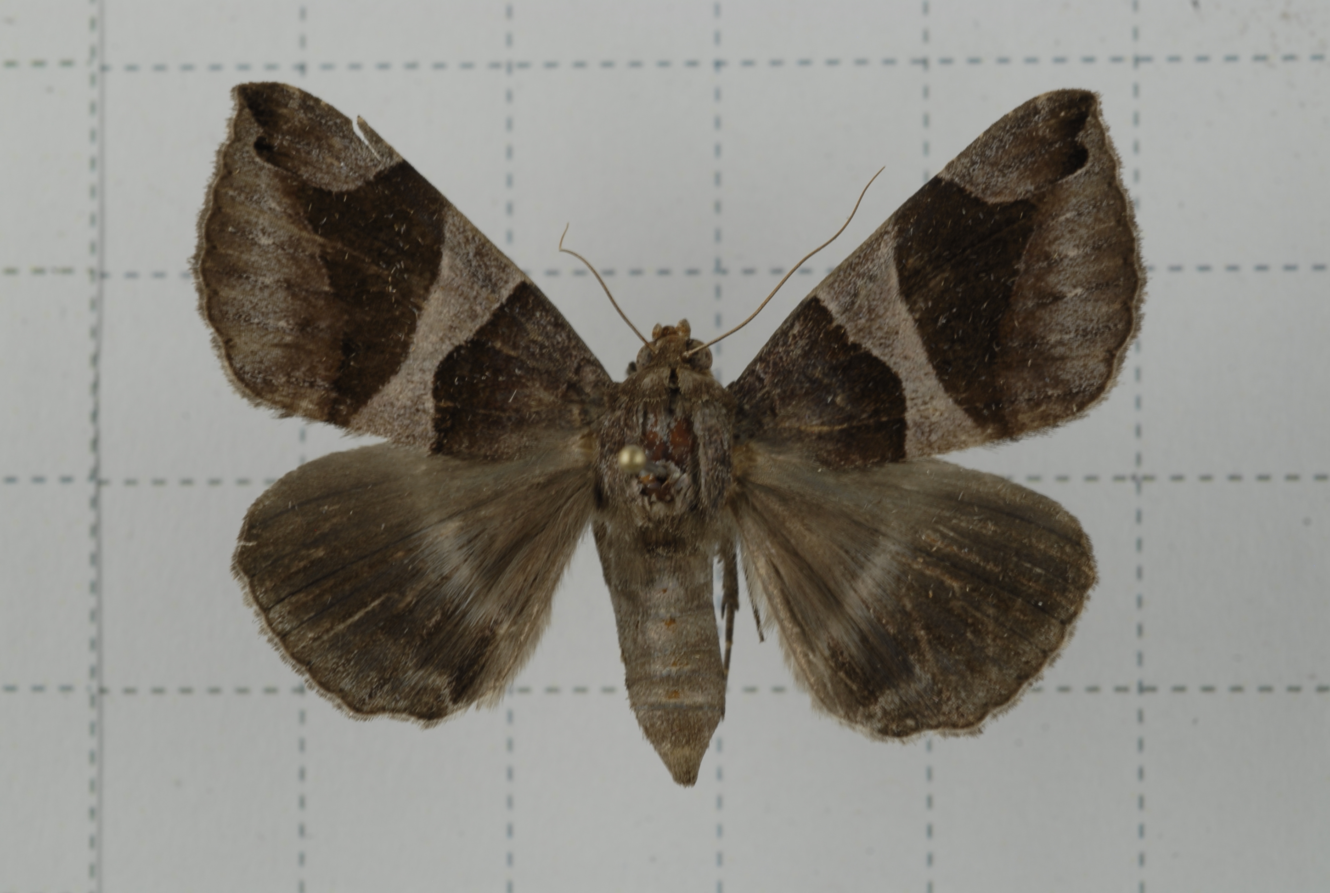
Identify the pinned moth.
Bastilla arcuata
